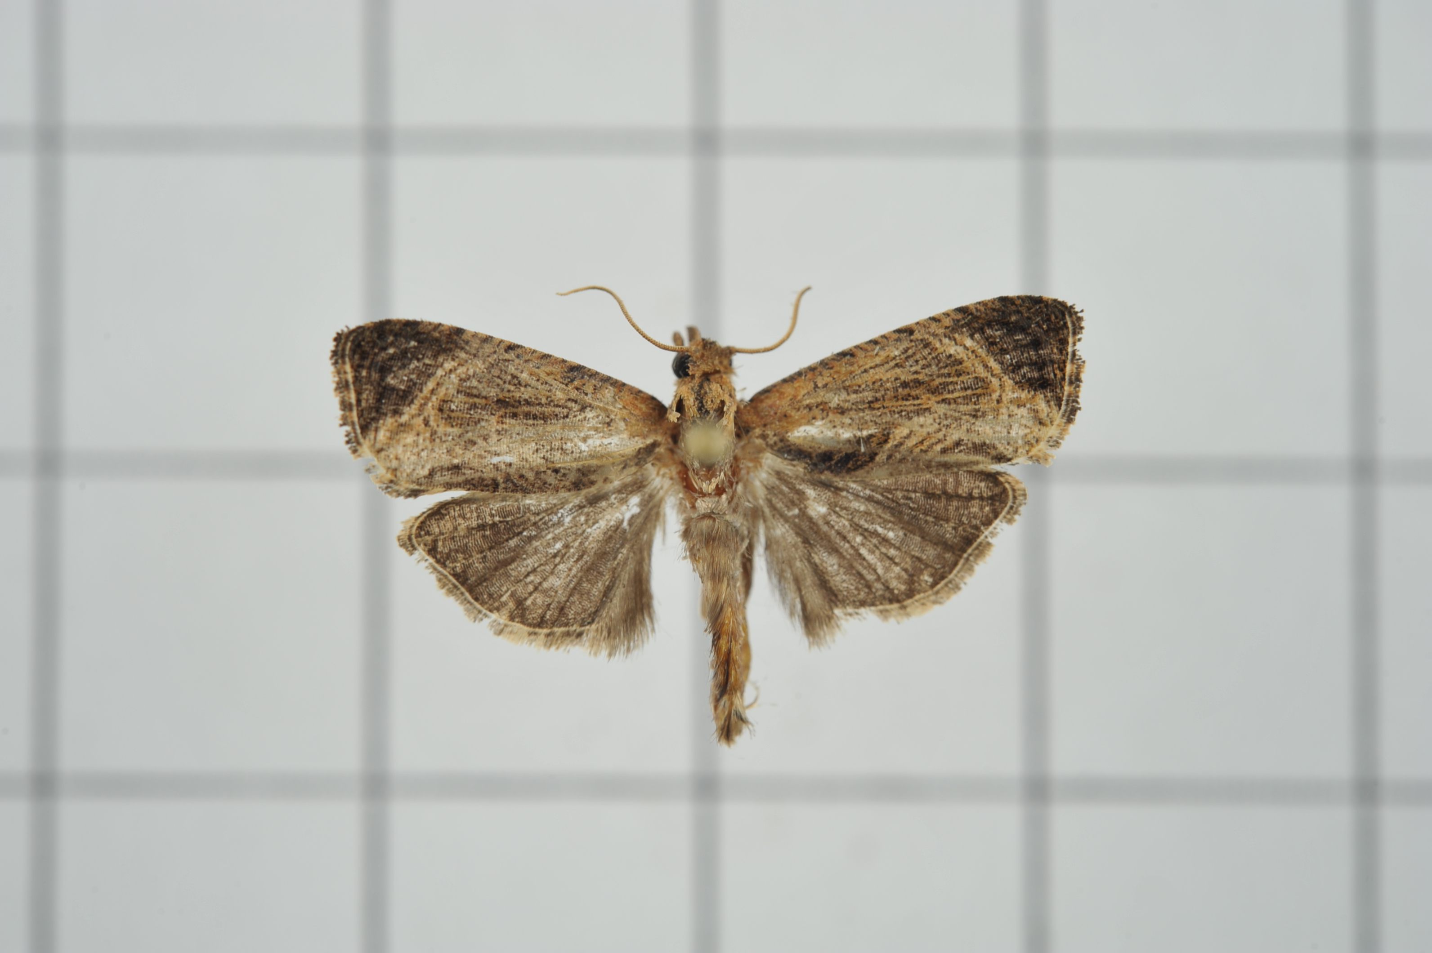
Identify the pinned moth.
Cryptophlebia repletana
